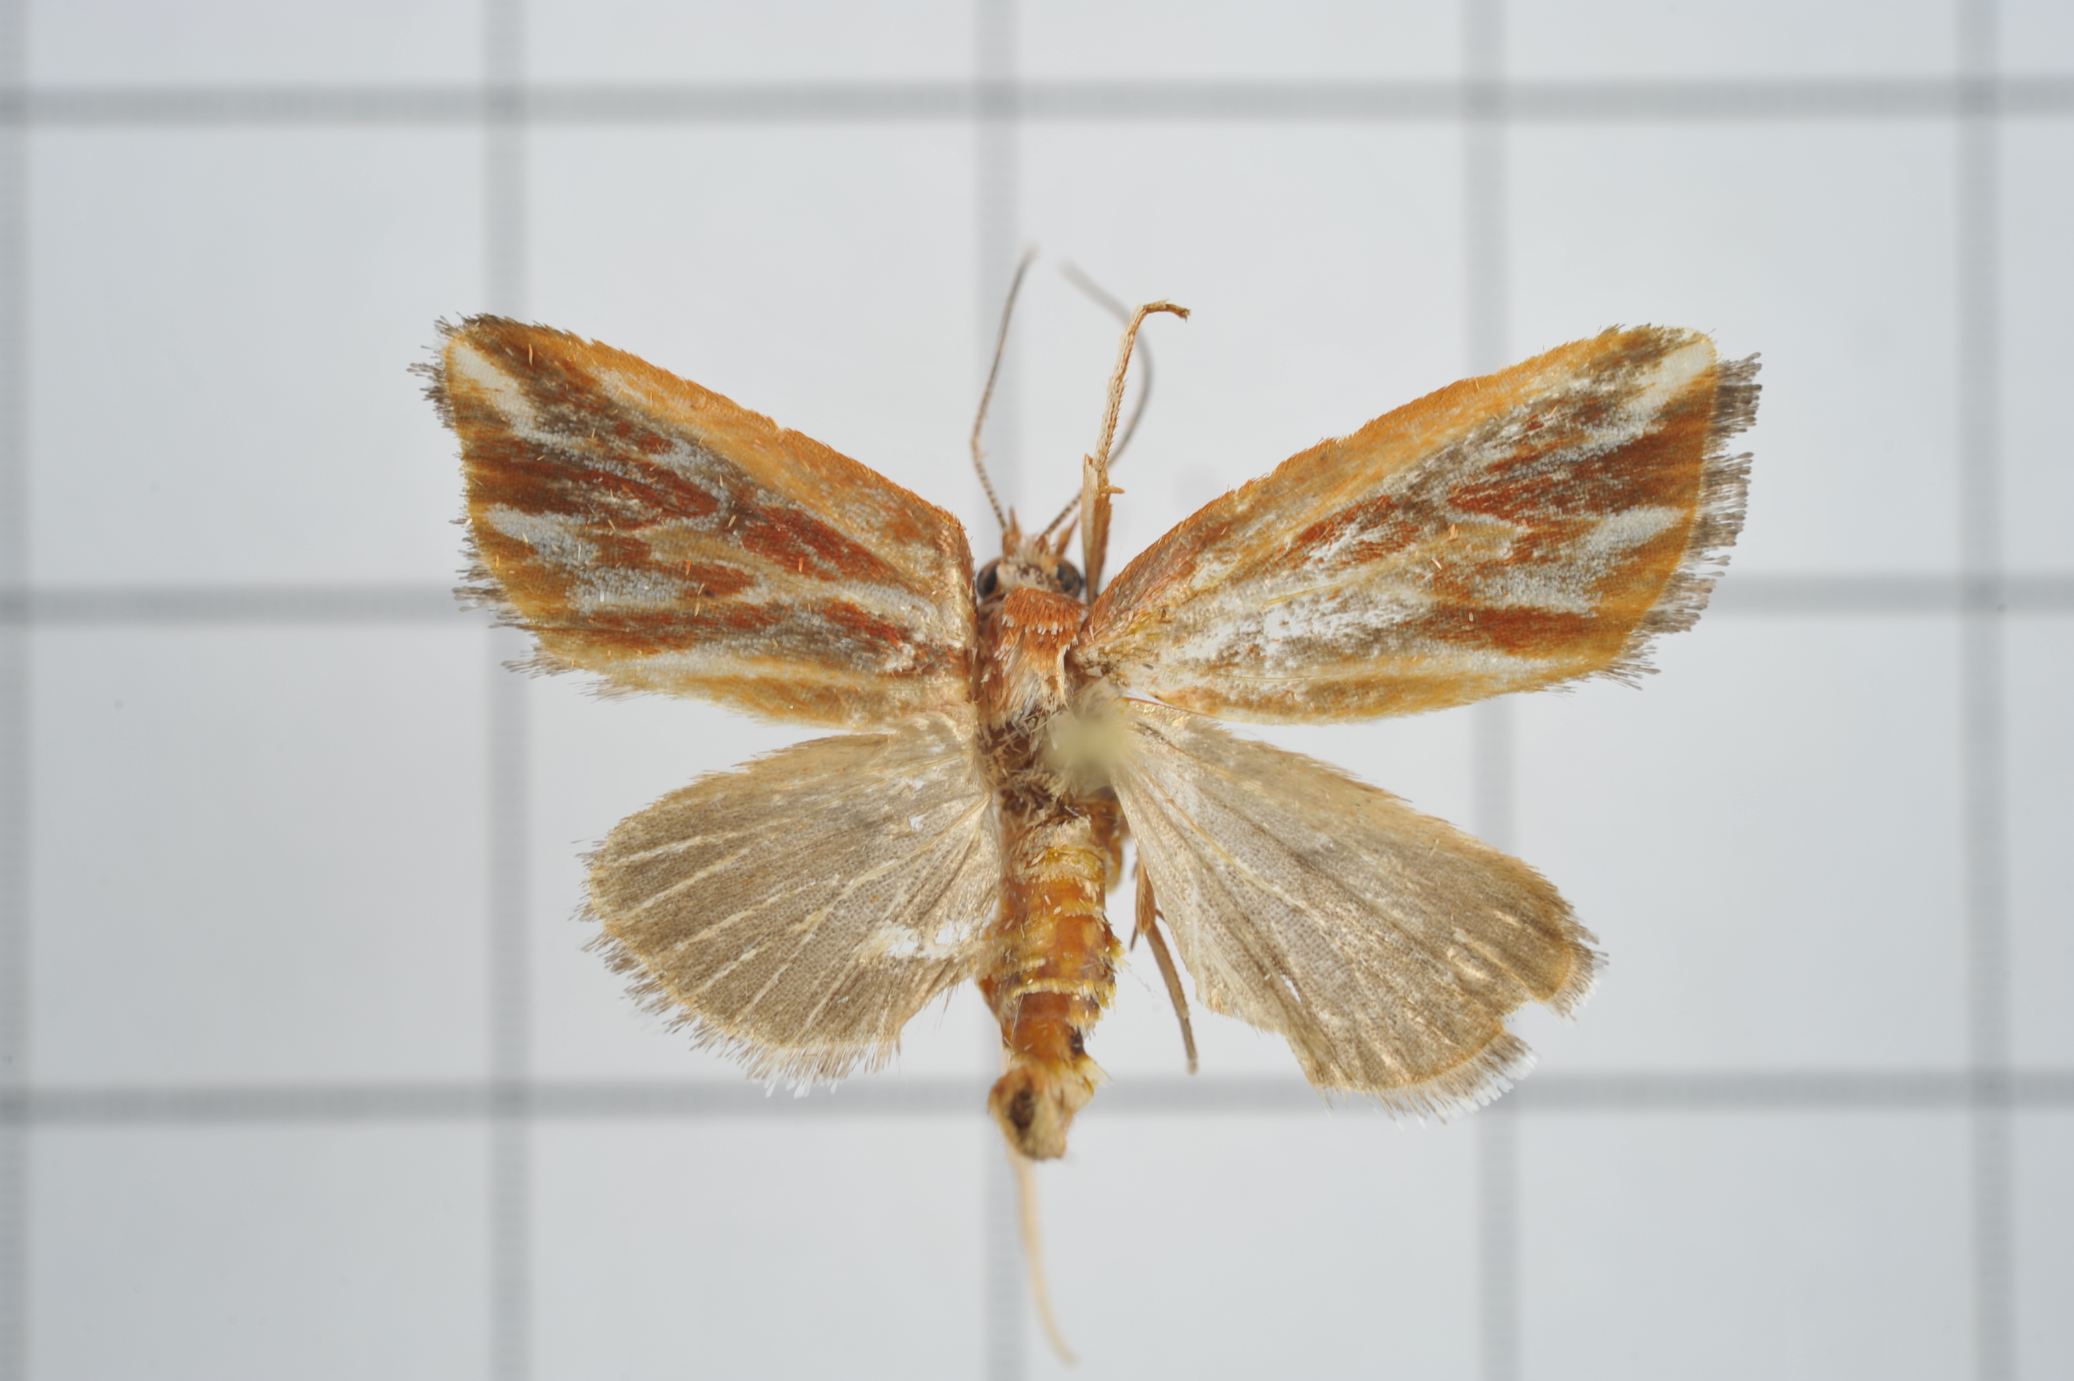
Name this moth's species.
Narangodes confluens
